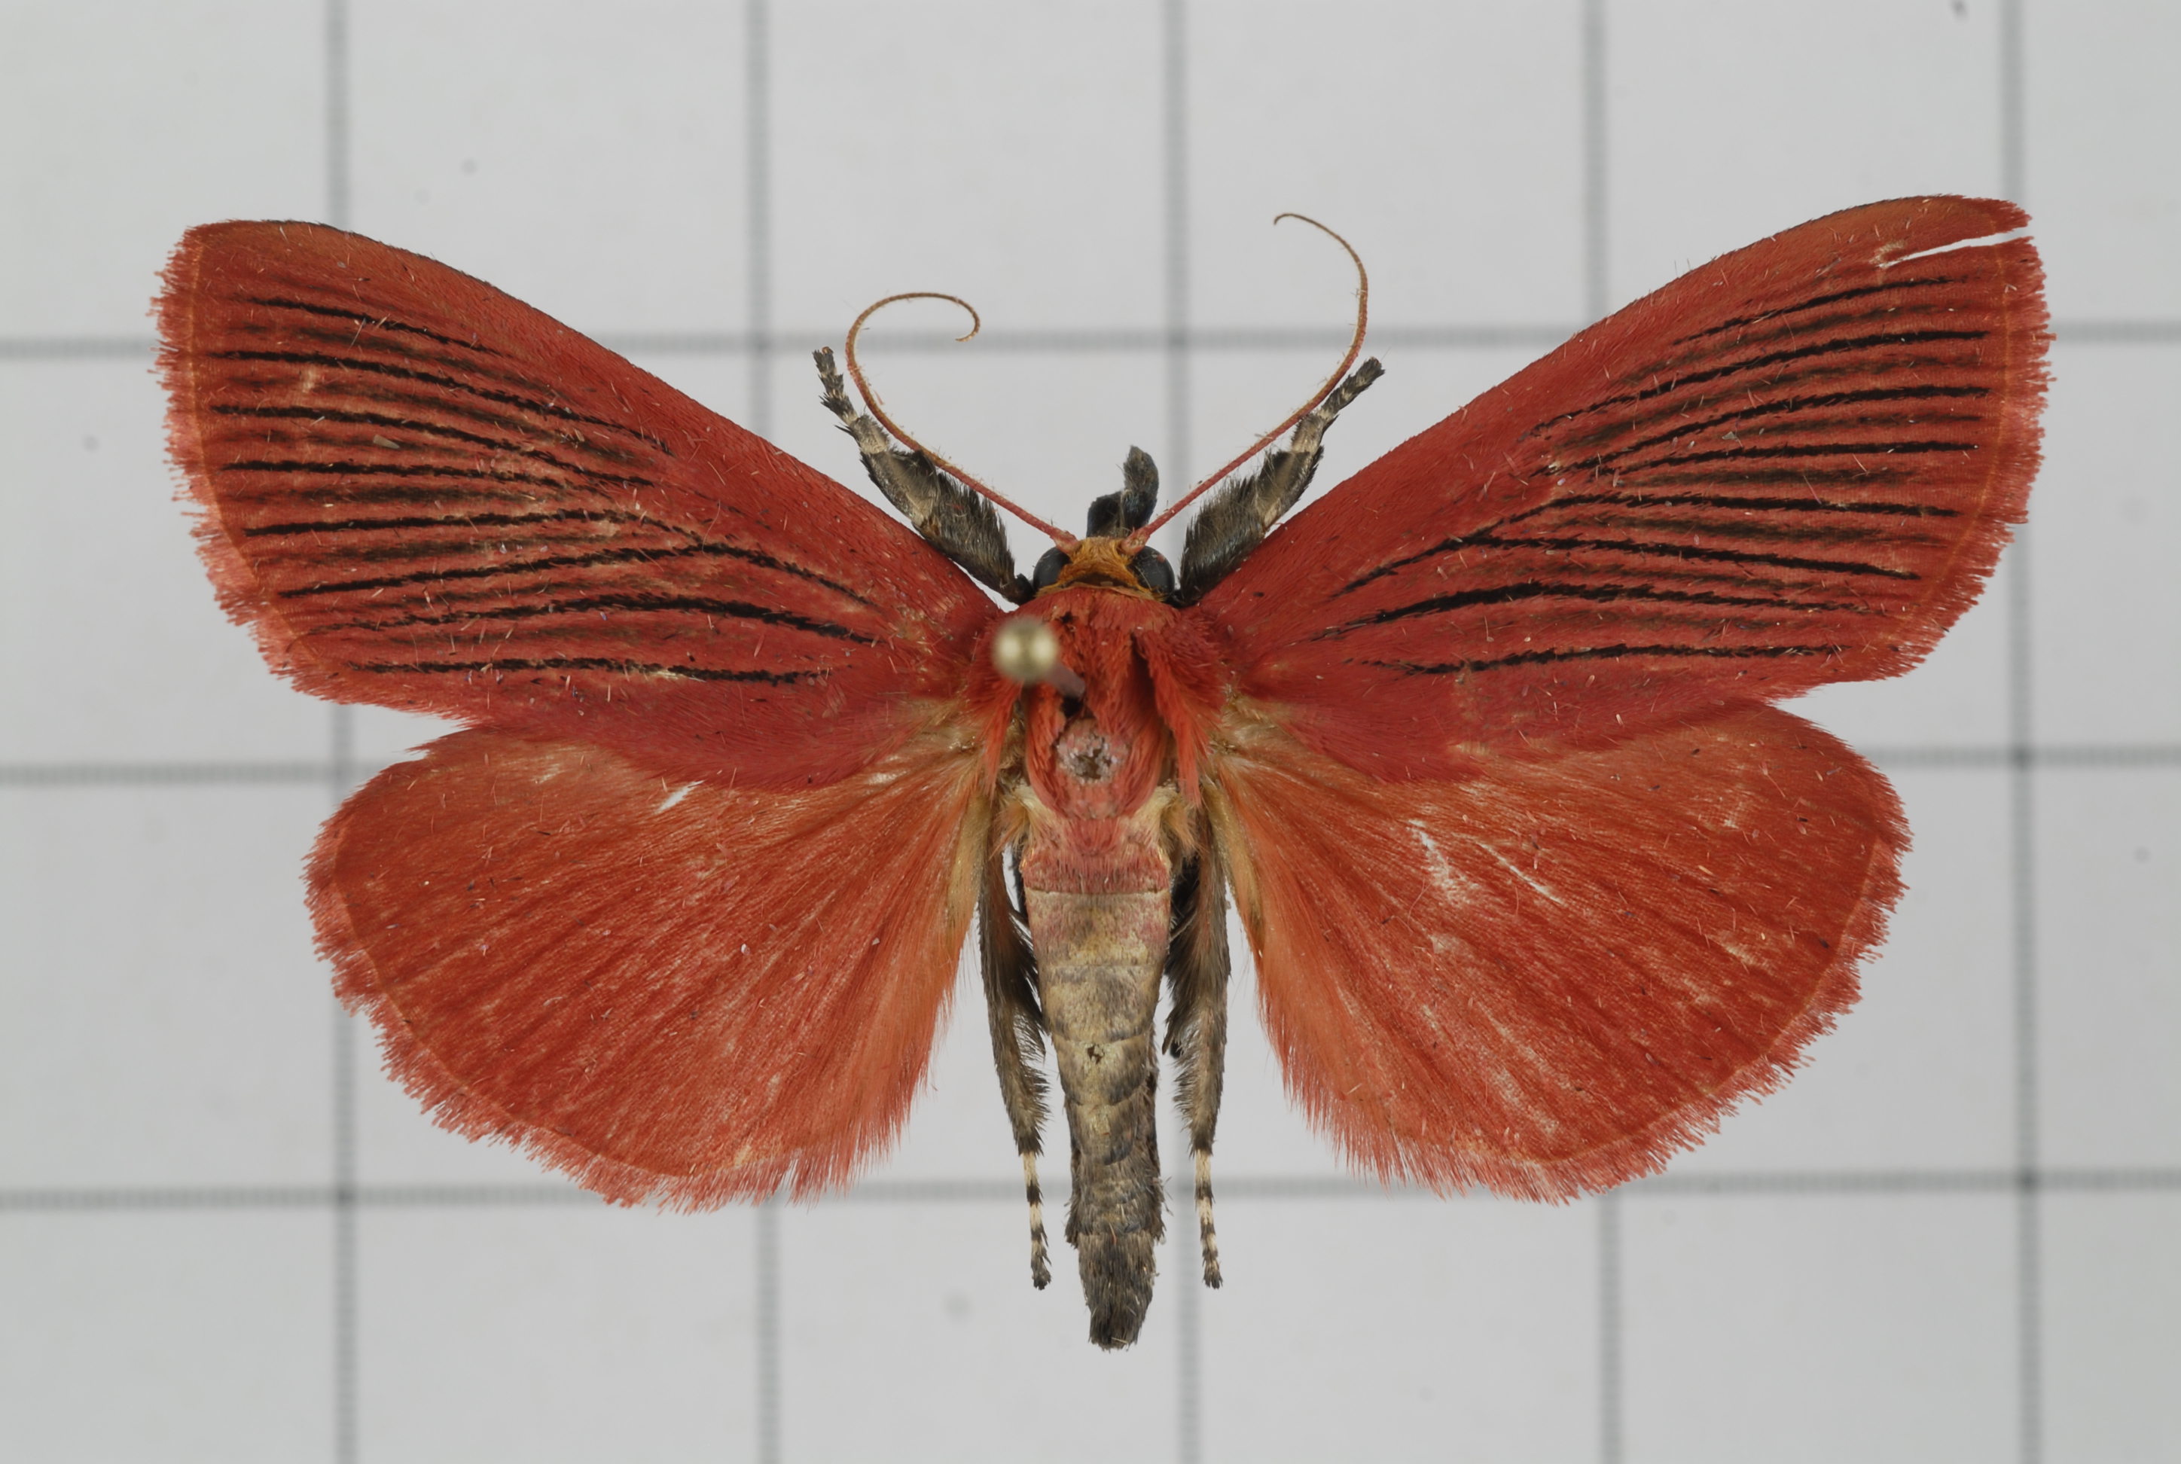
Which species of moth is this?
Arctioblepsis rubida
